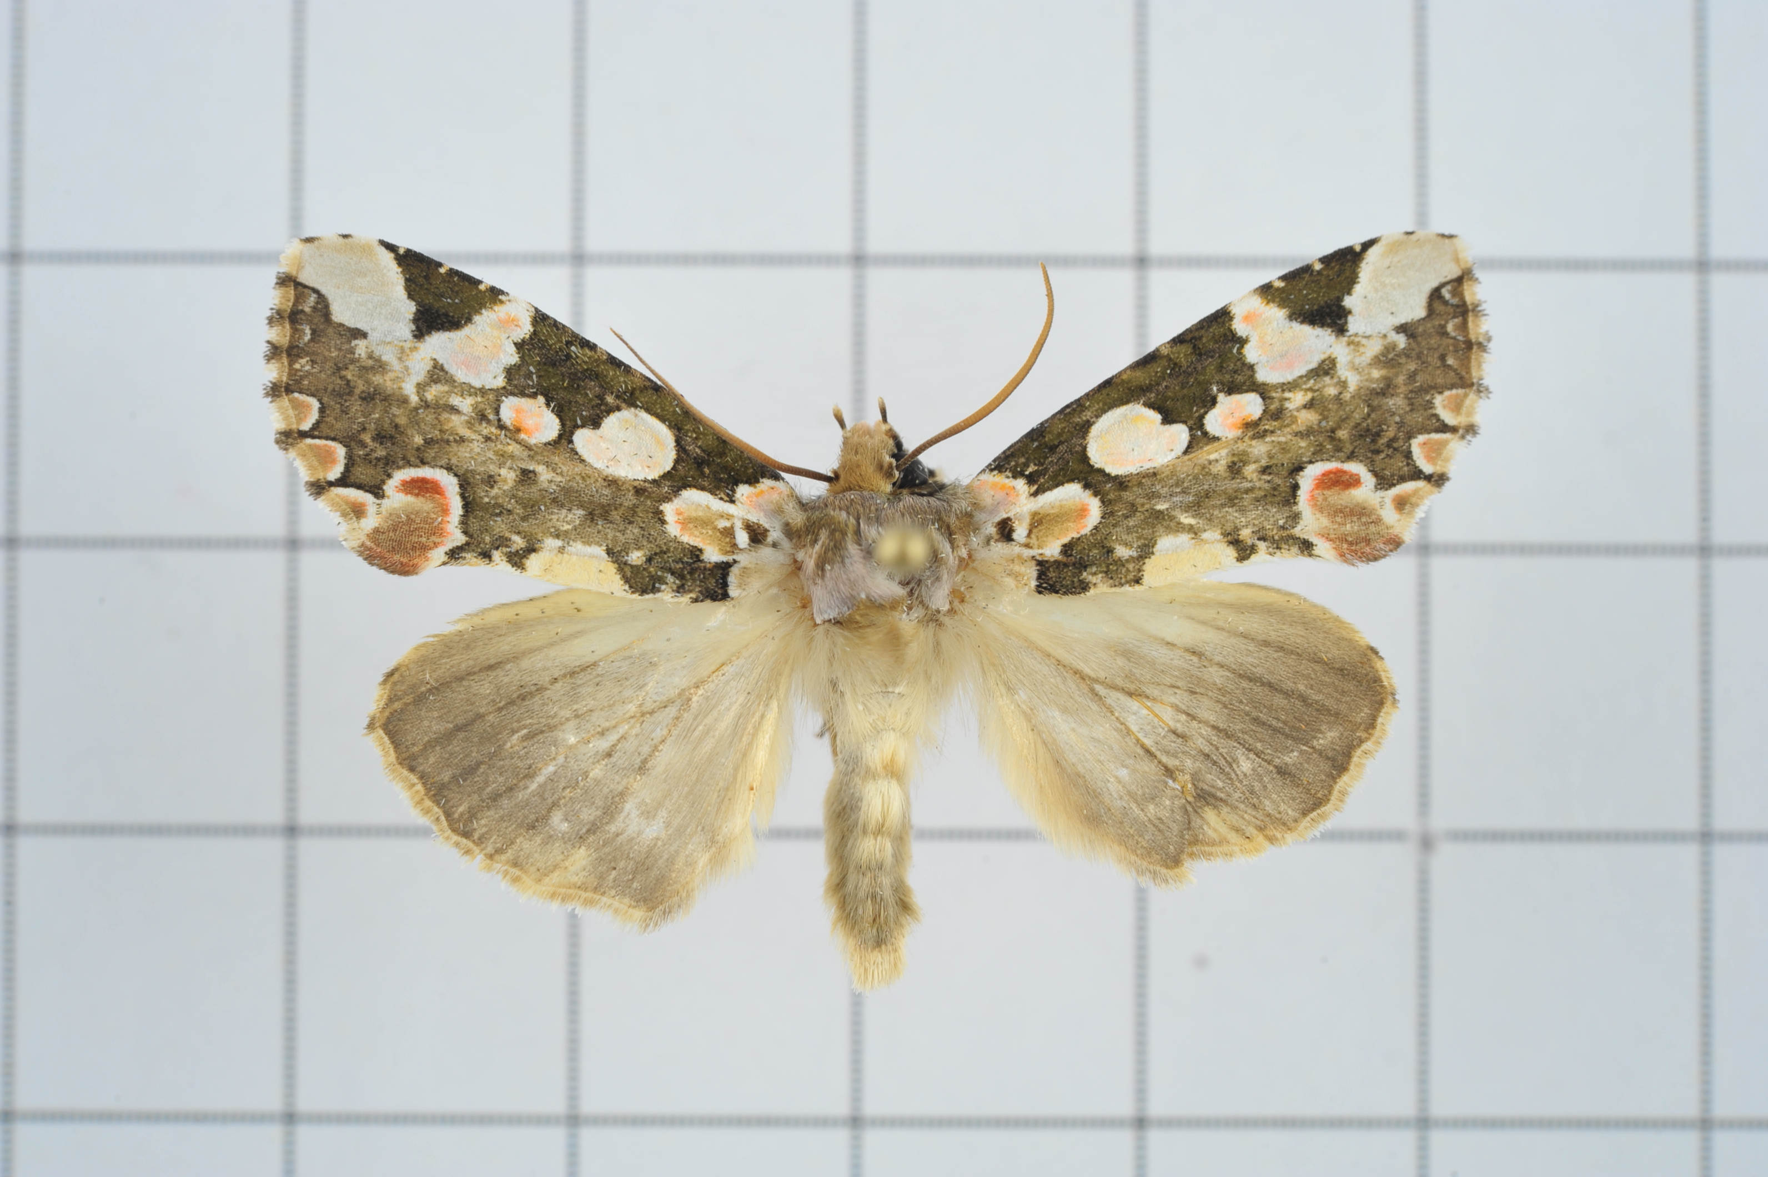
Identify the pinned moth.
Horithyatira decorata takamukui
